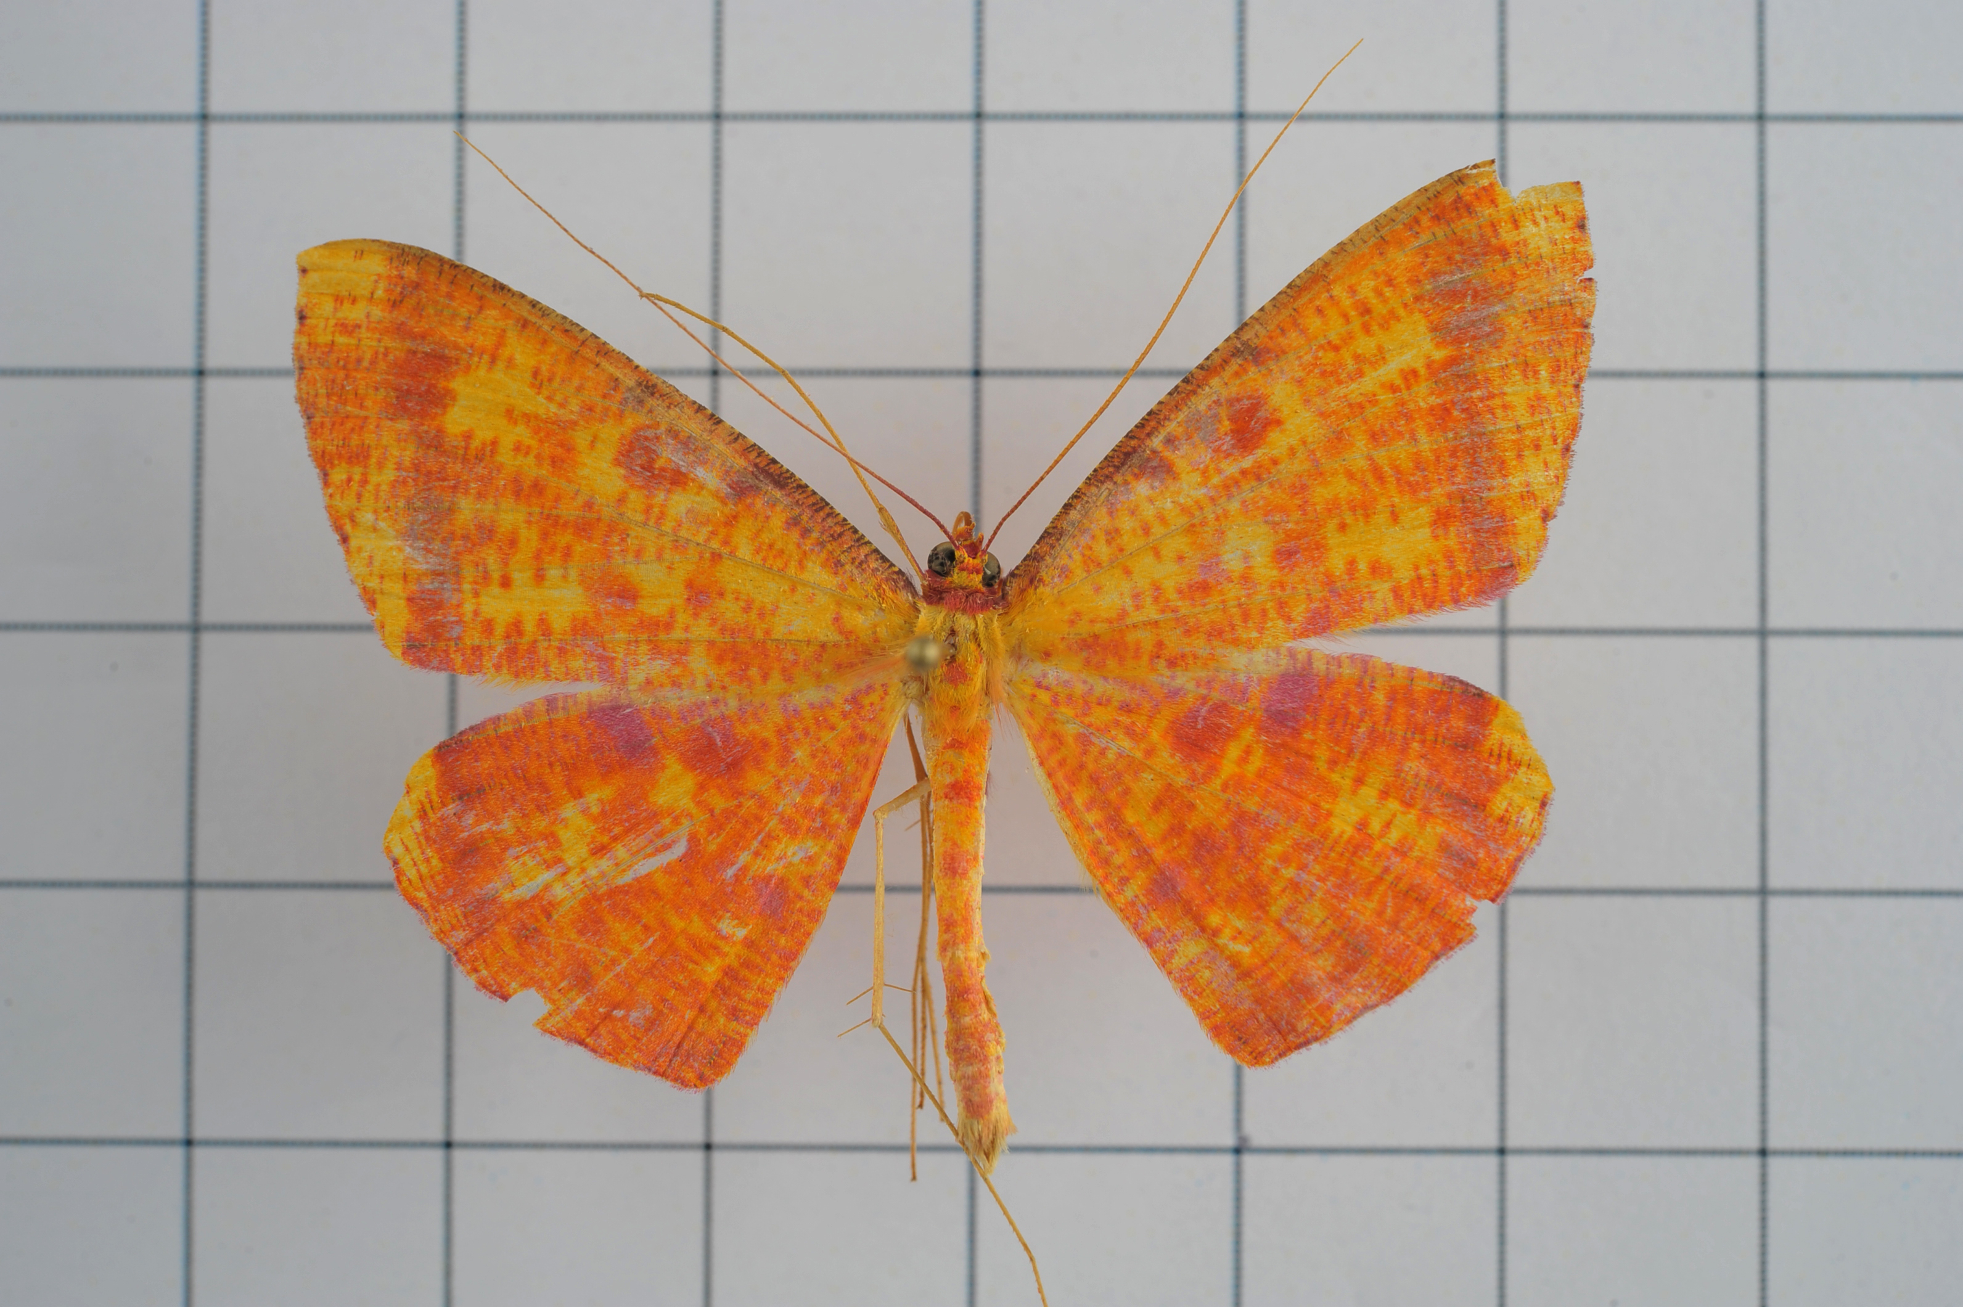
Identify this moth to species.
Eumelea ludovicata ludovicata
